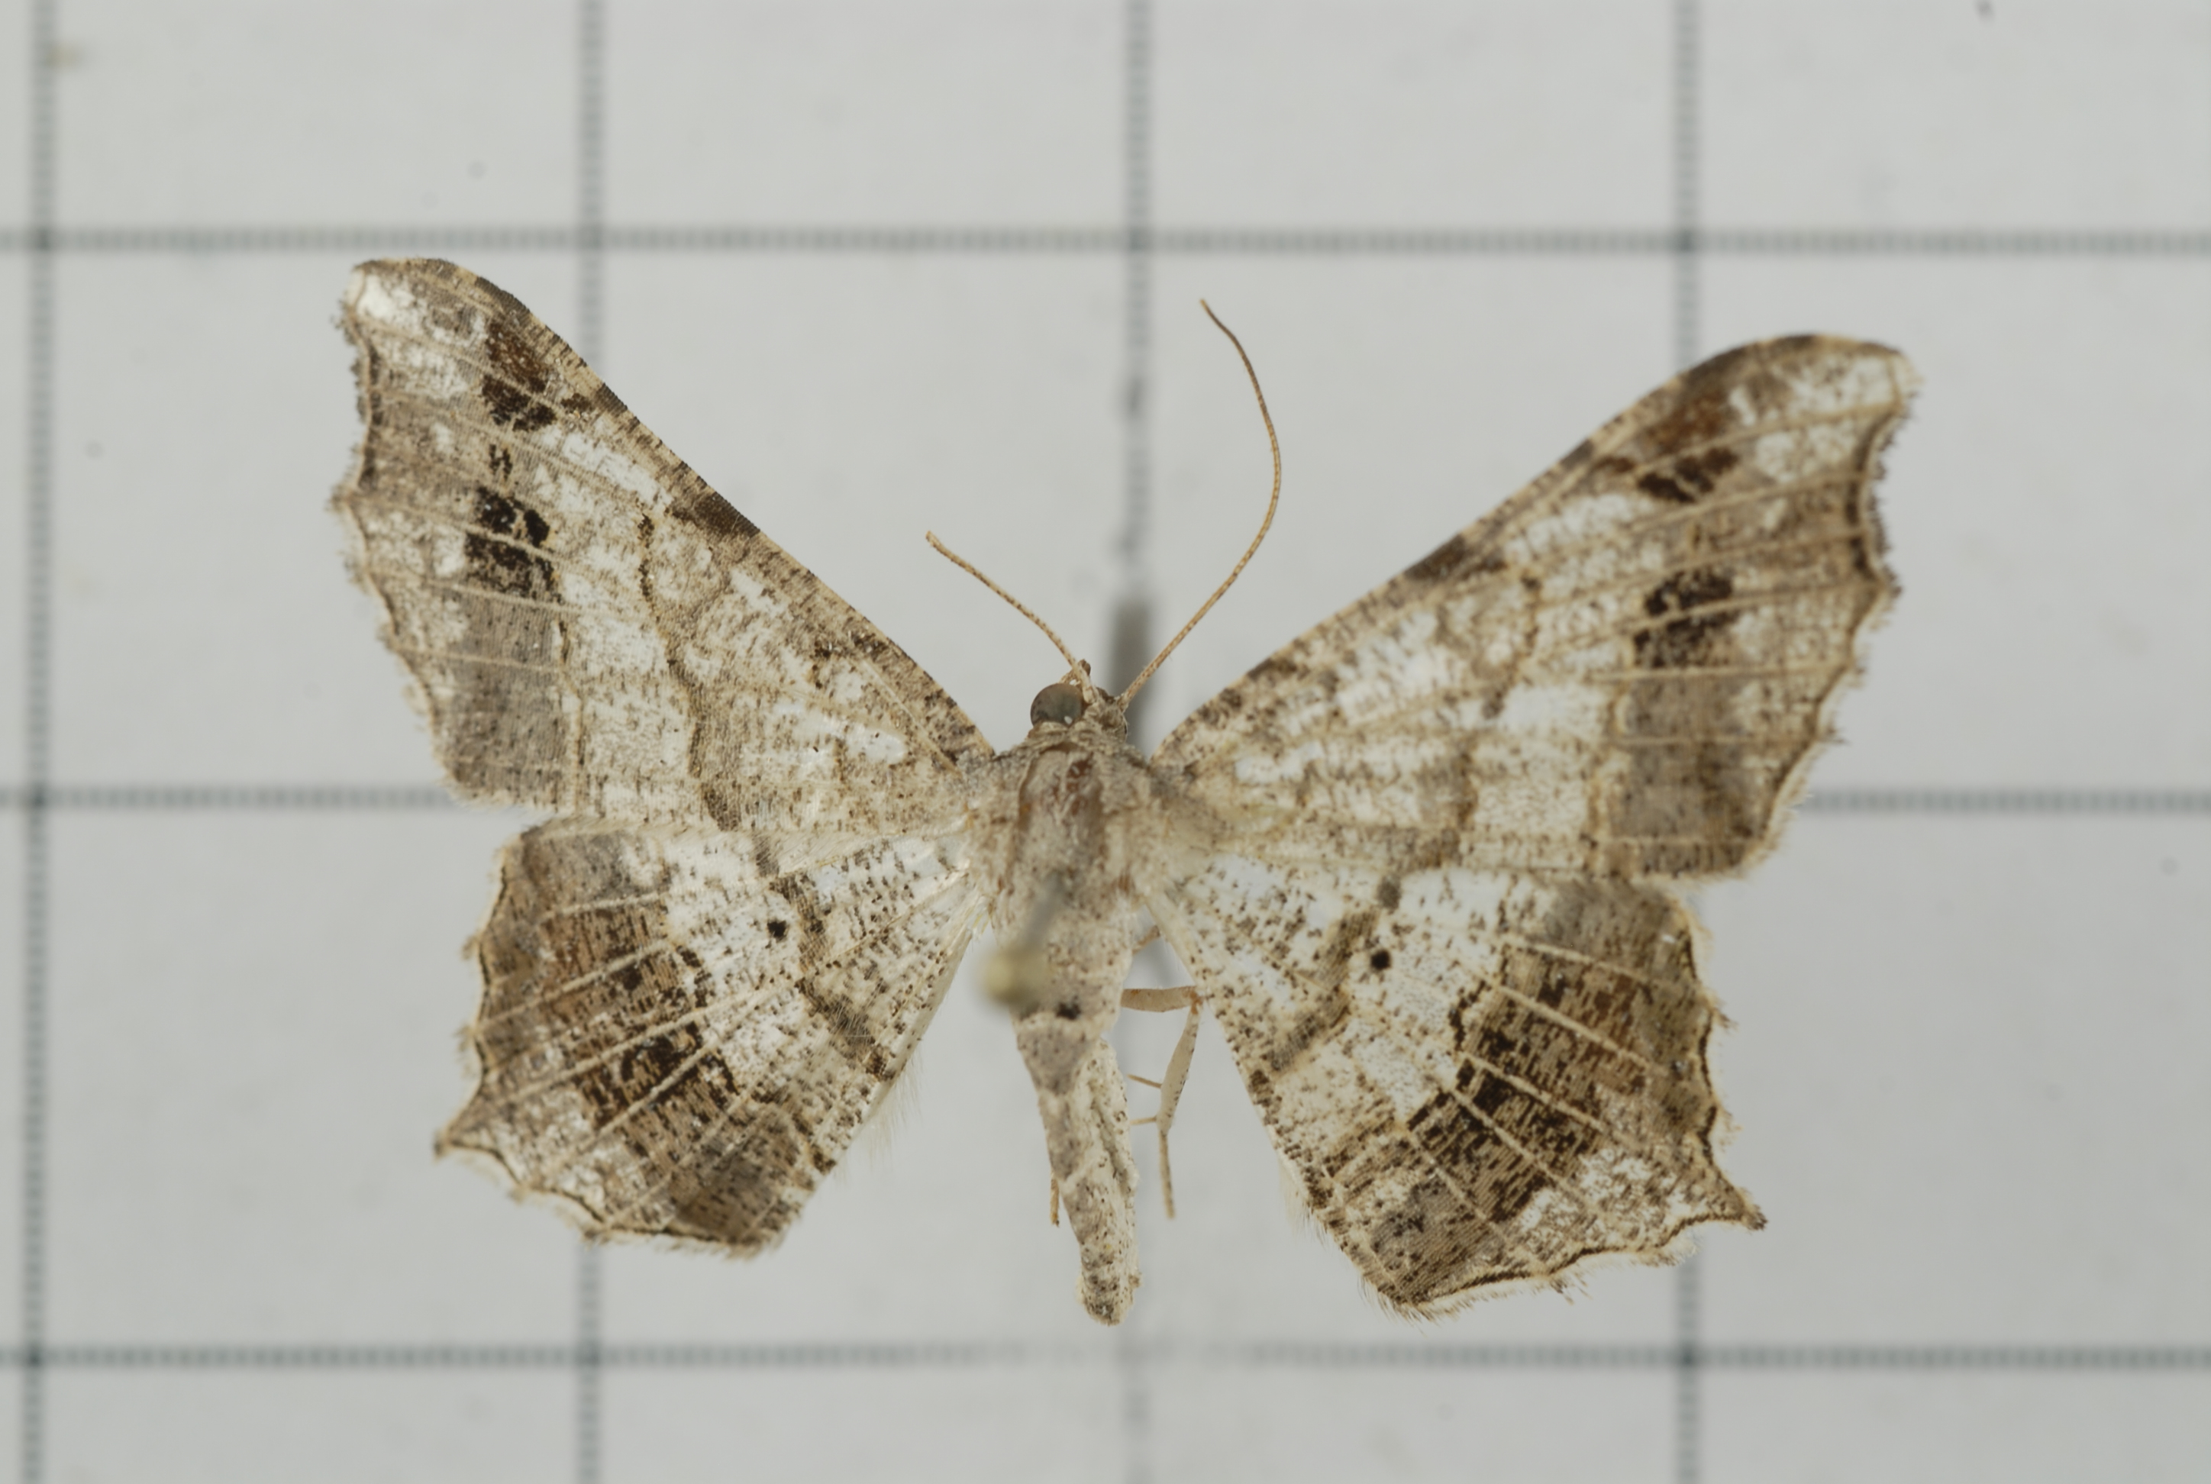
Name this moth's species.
Chiasmia emersaria
